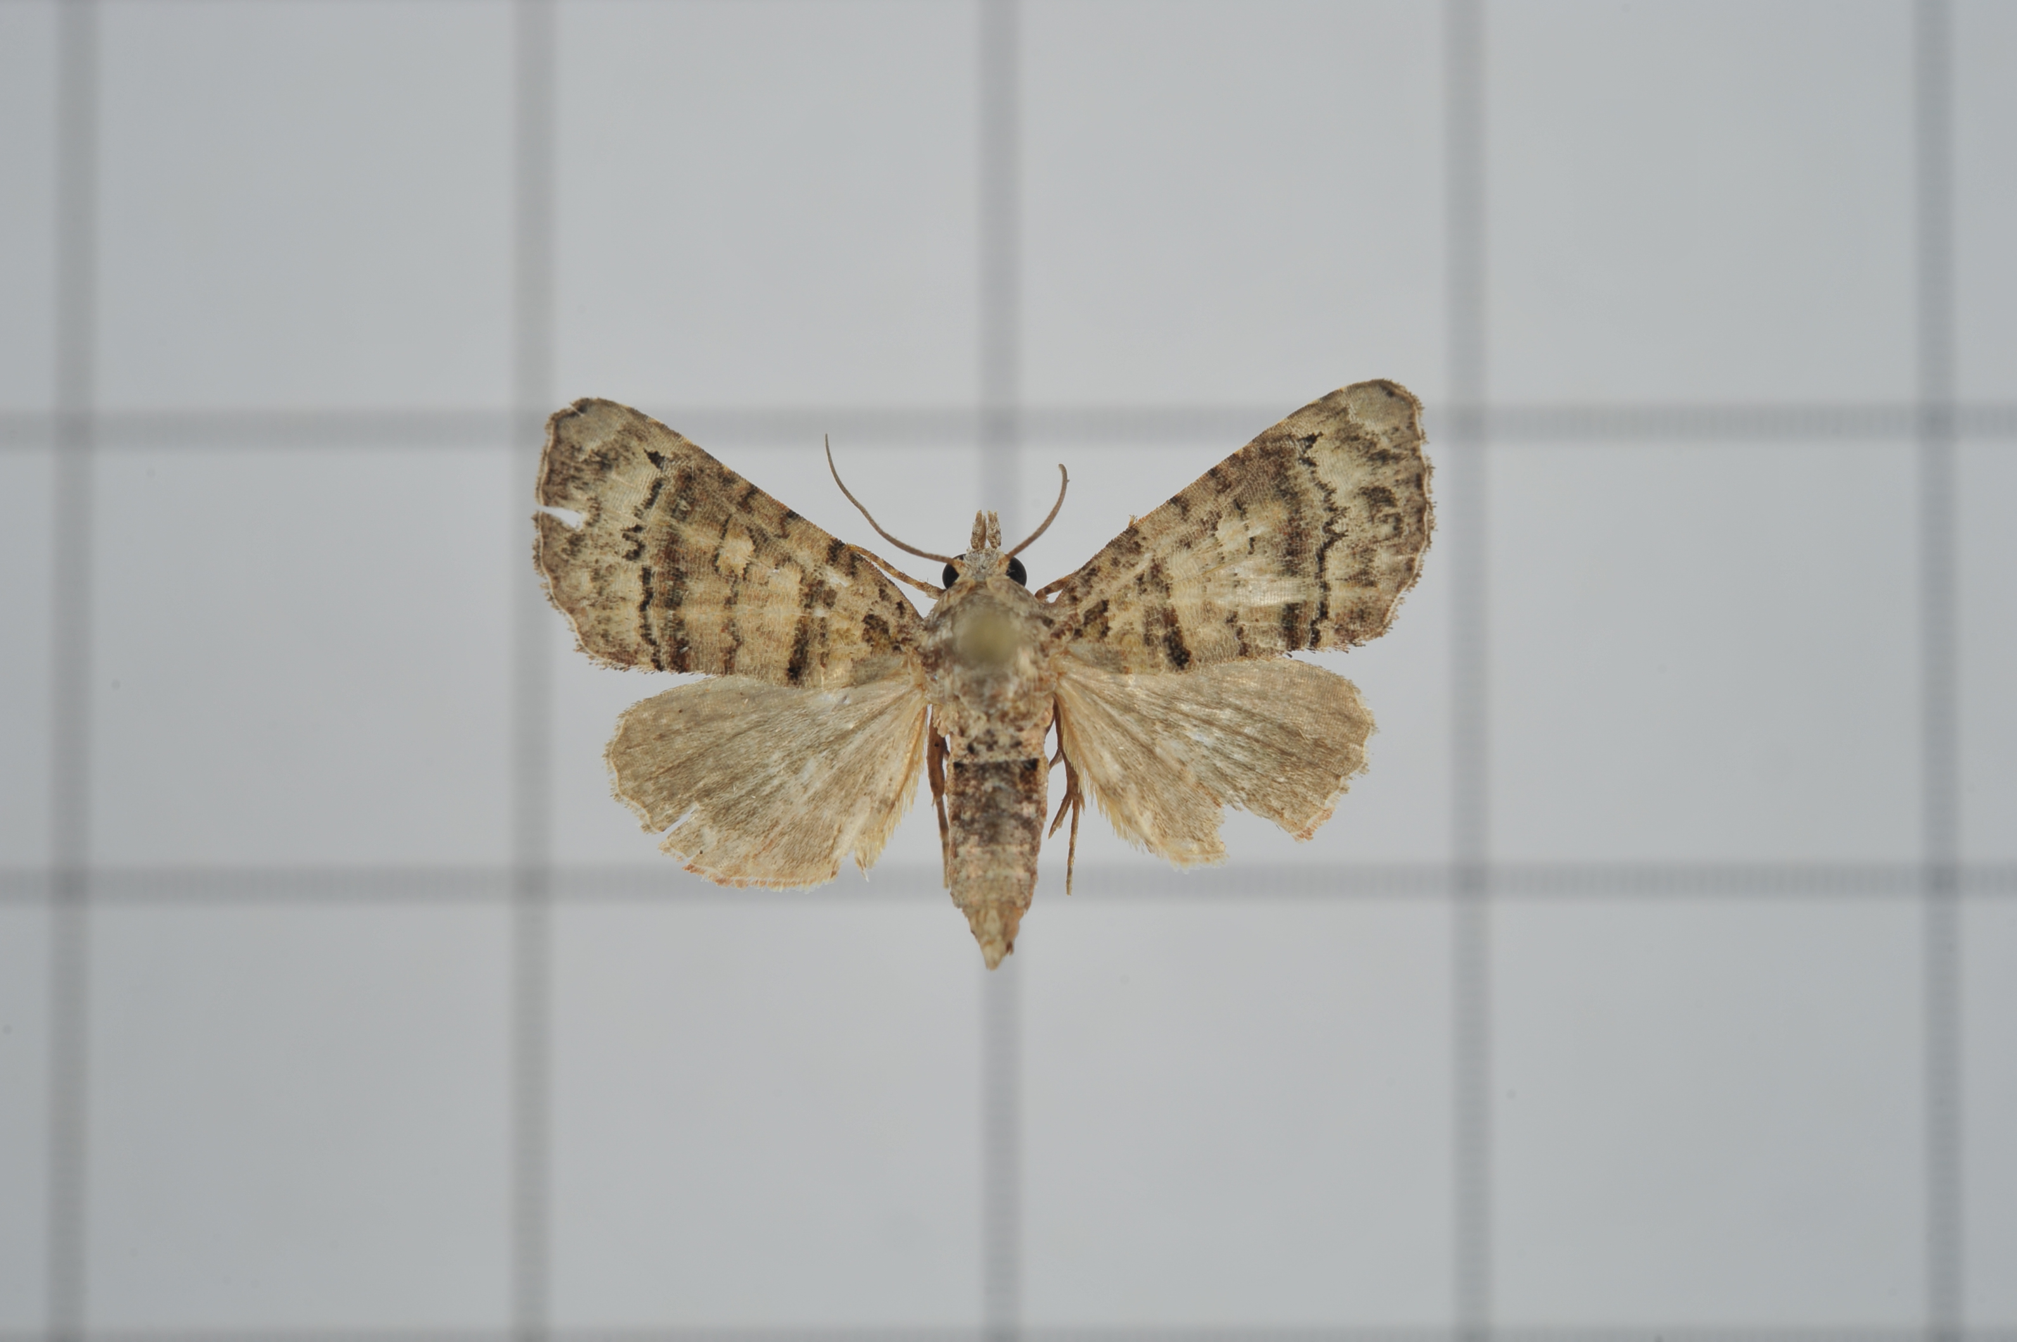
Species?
Chlumetia transversa
